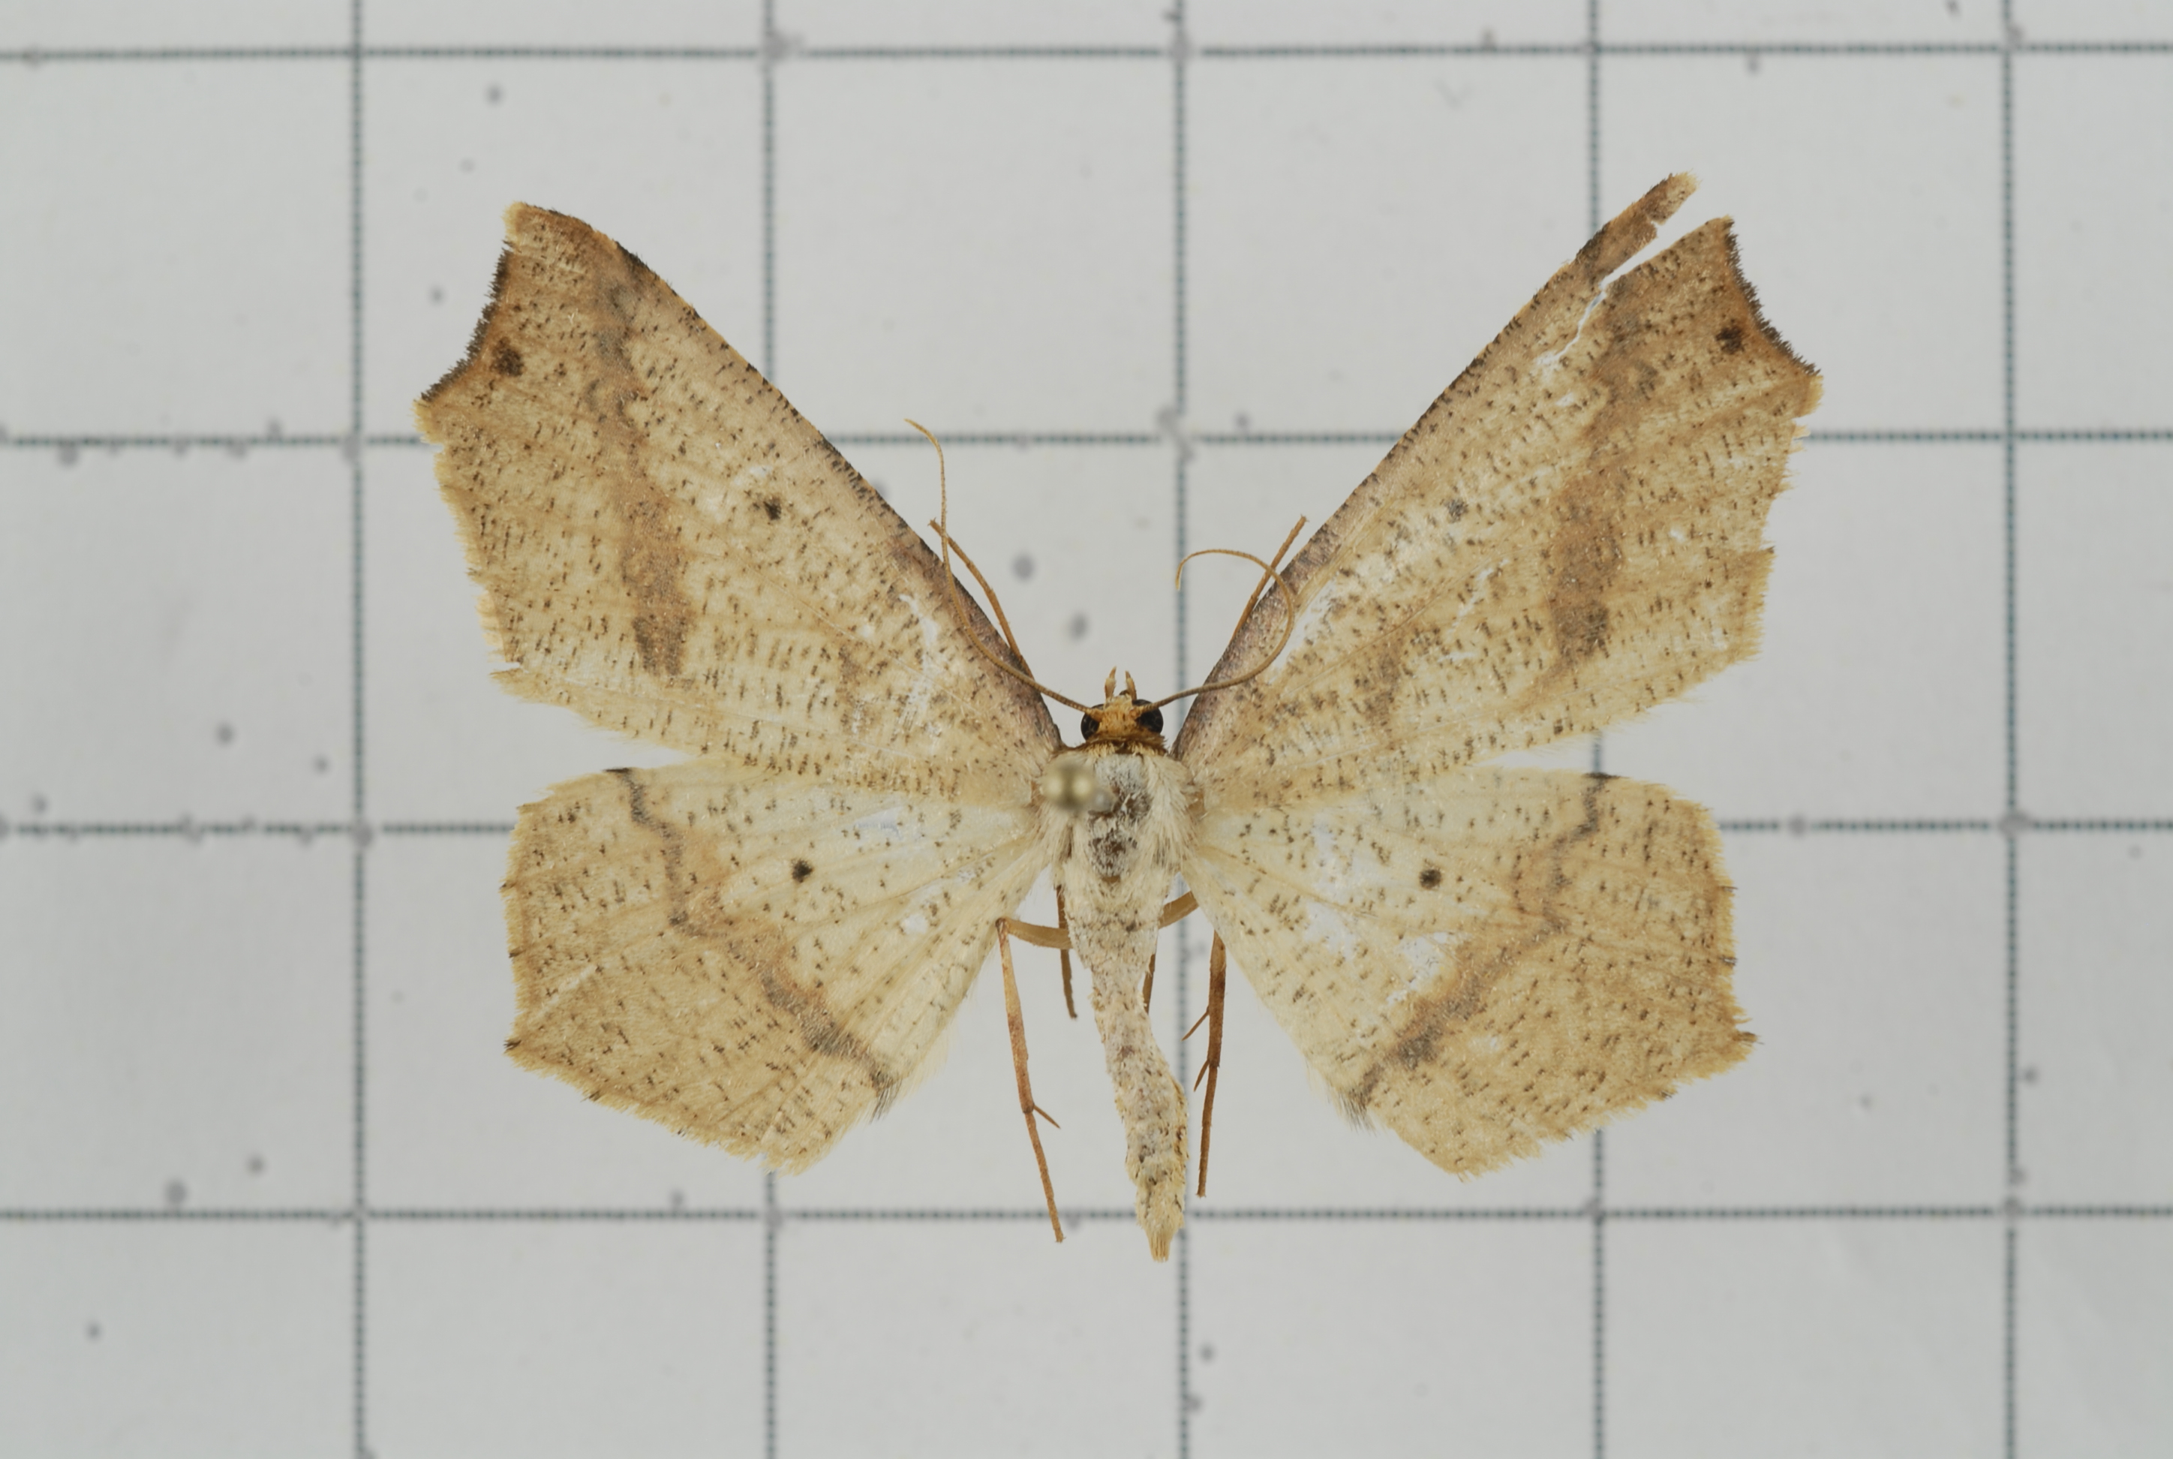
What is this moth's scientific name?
Pareclipsis serrulata
